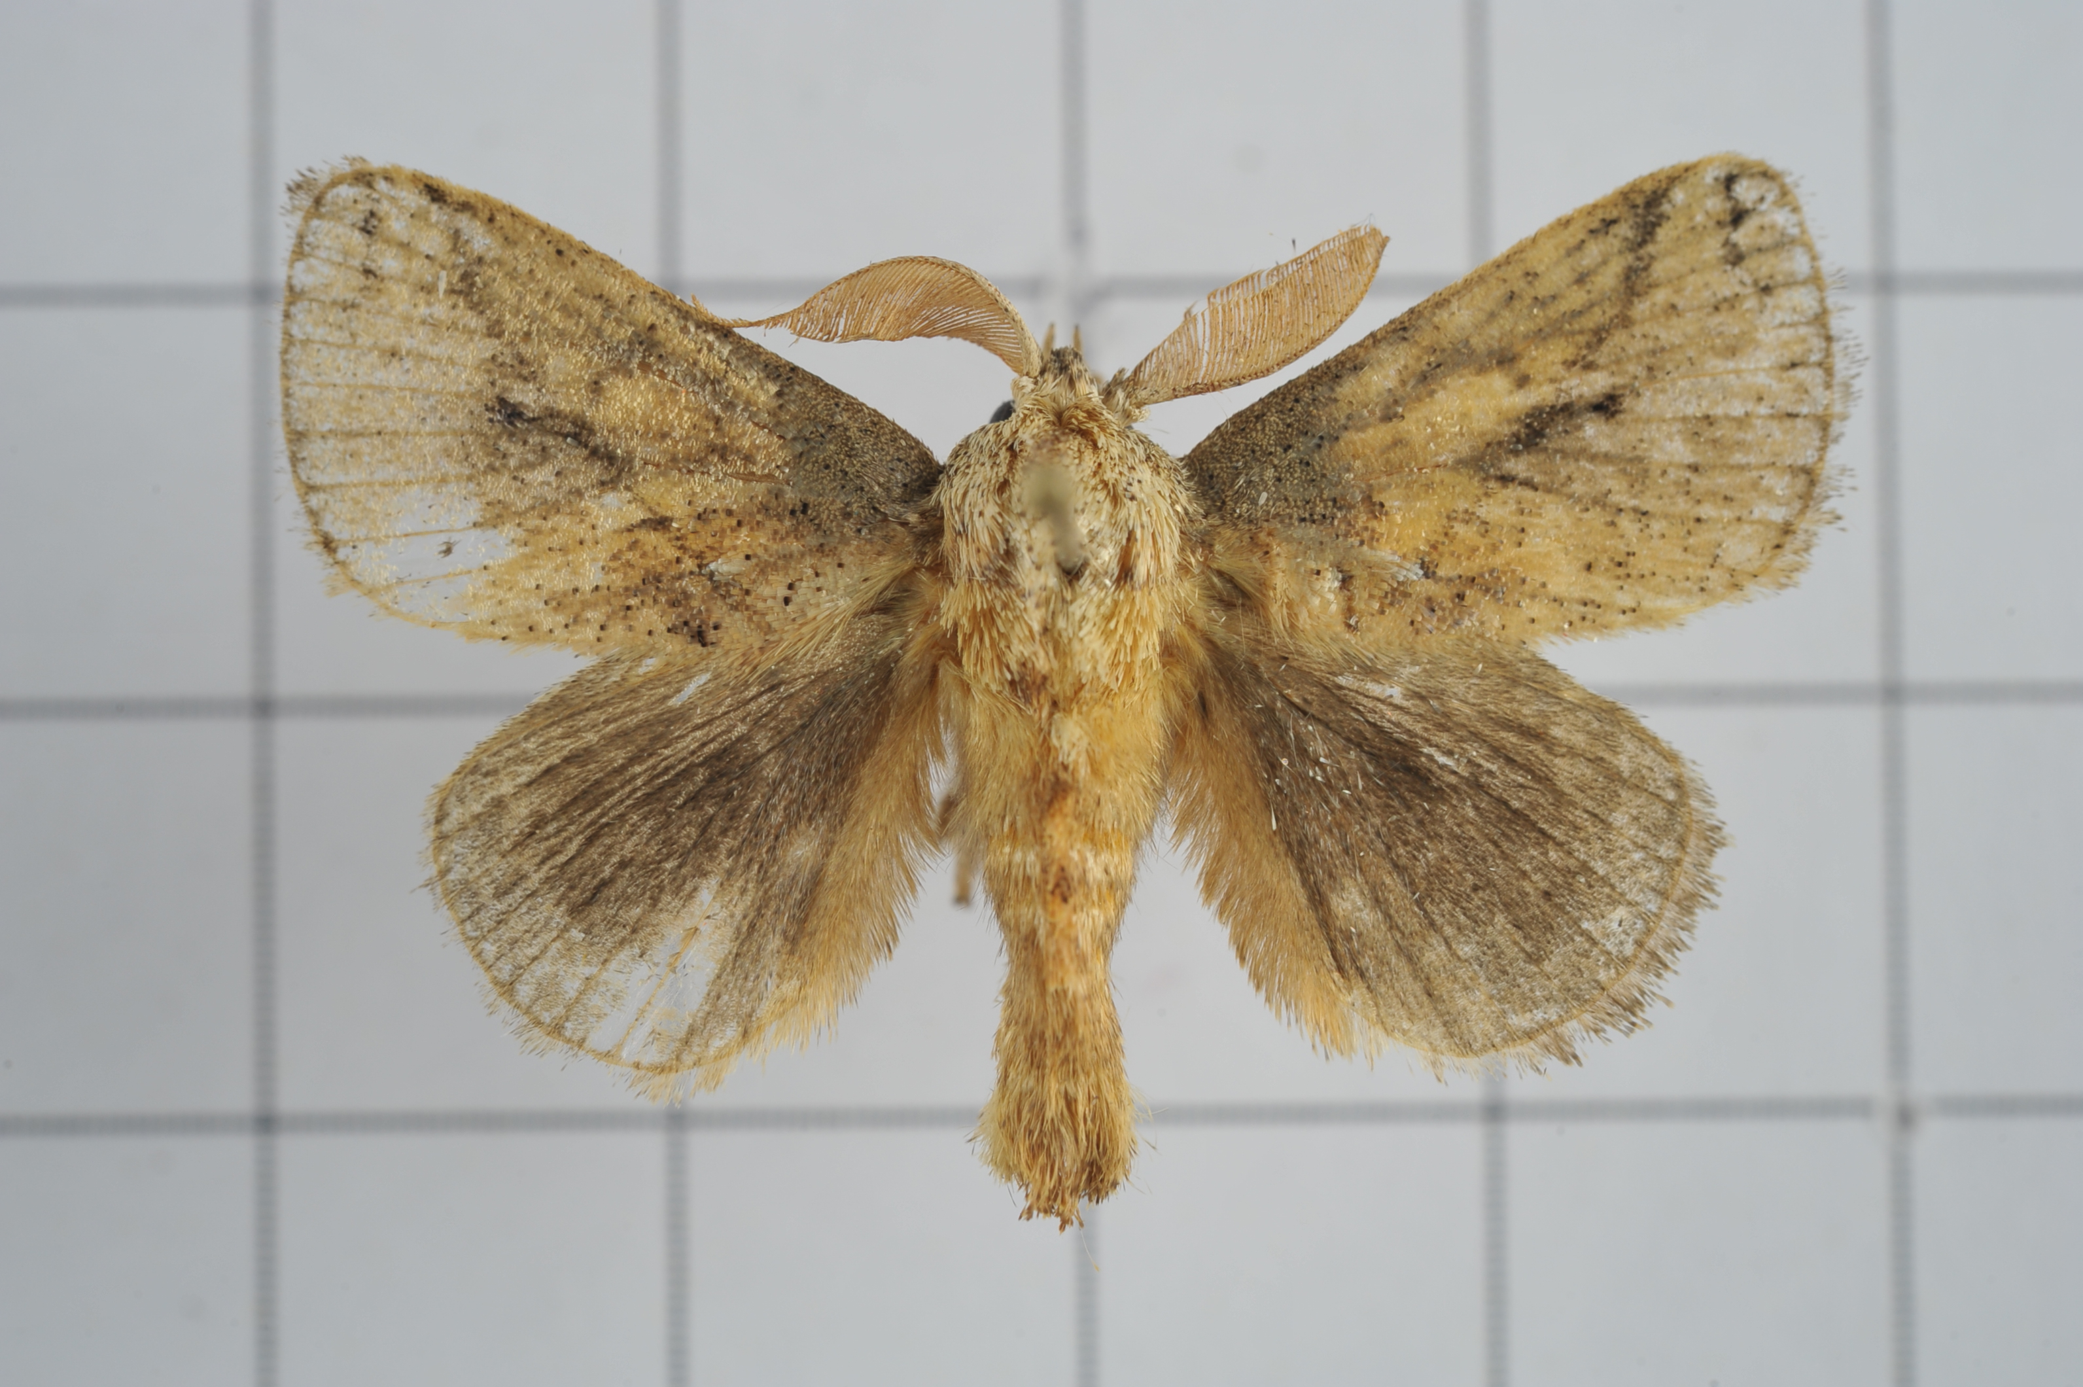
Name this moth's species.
Susica sinensis
